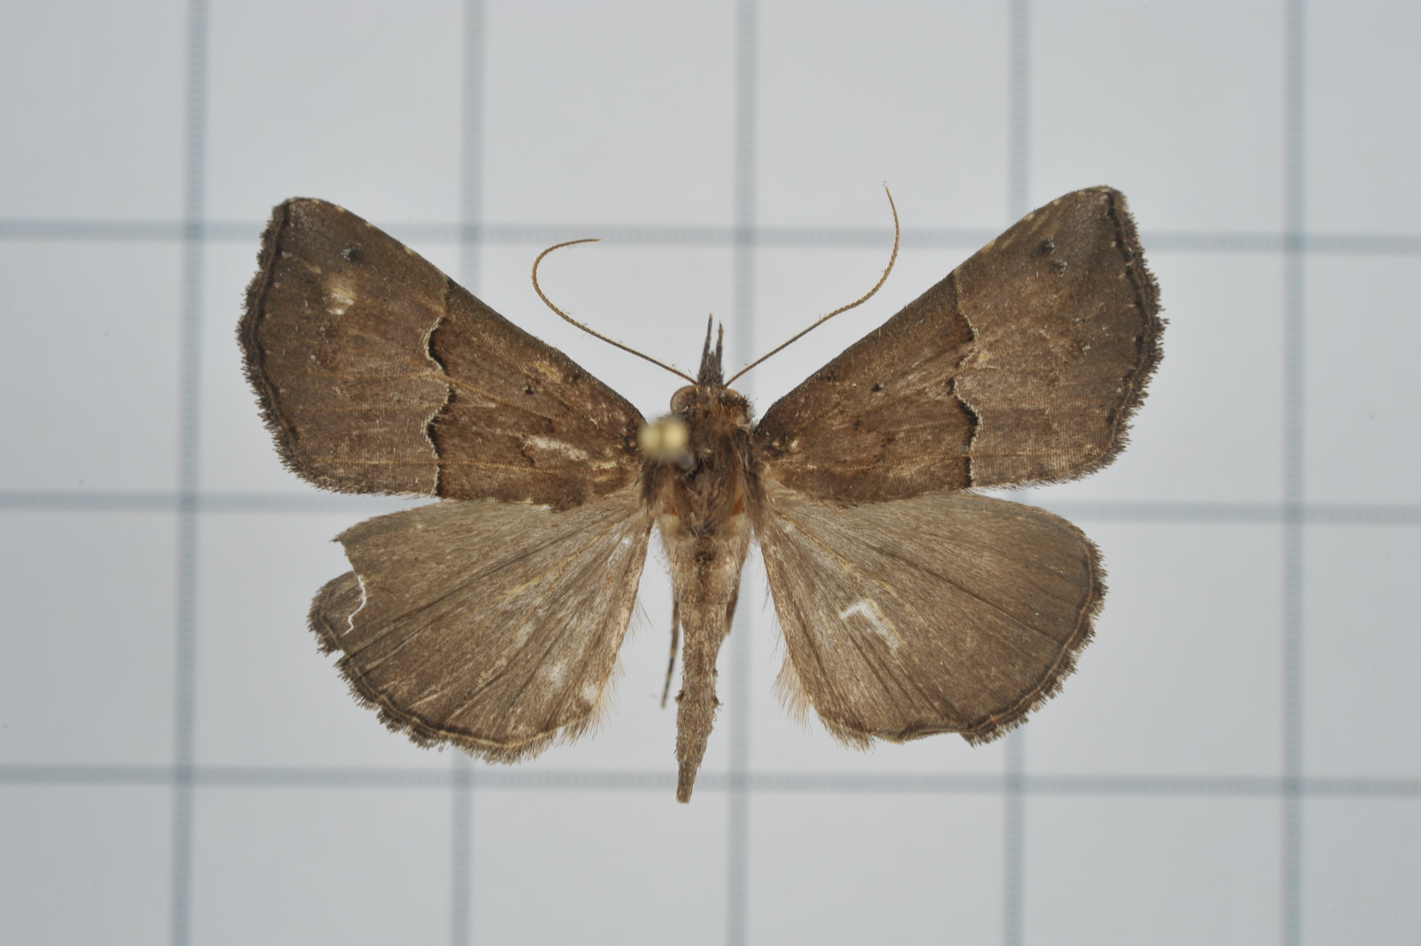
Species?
Hypena sinuosa
